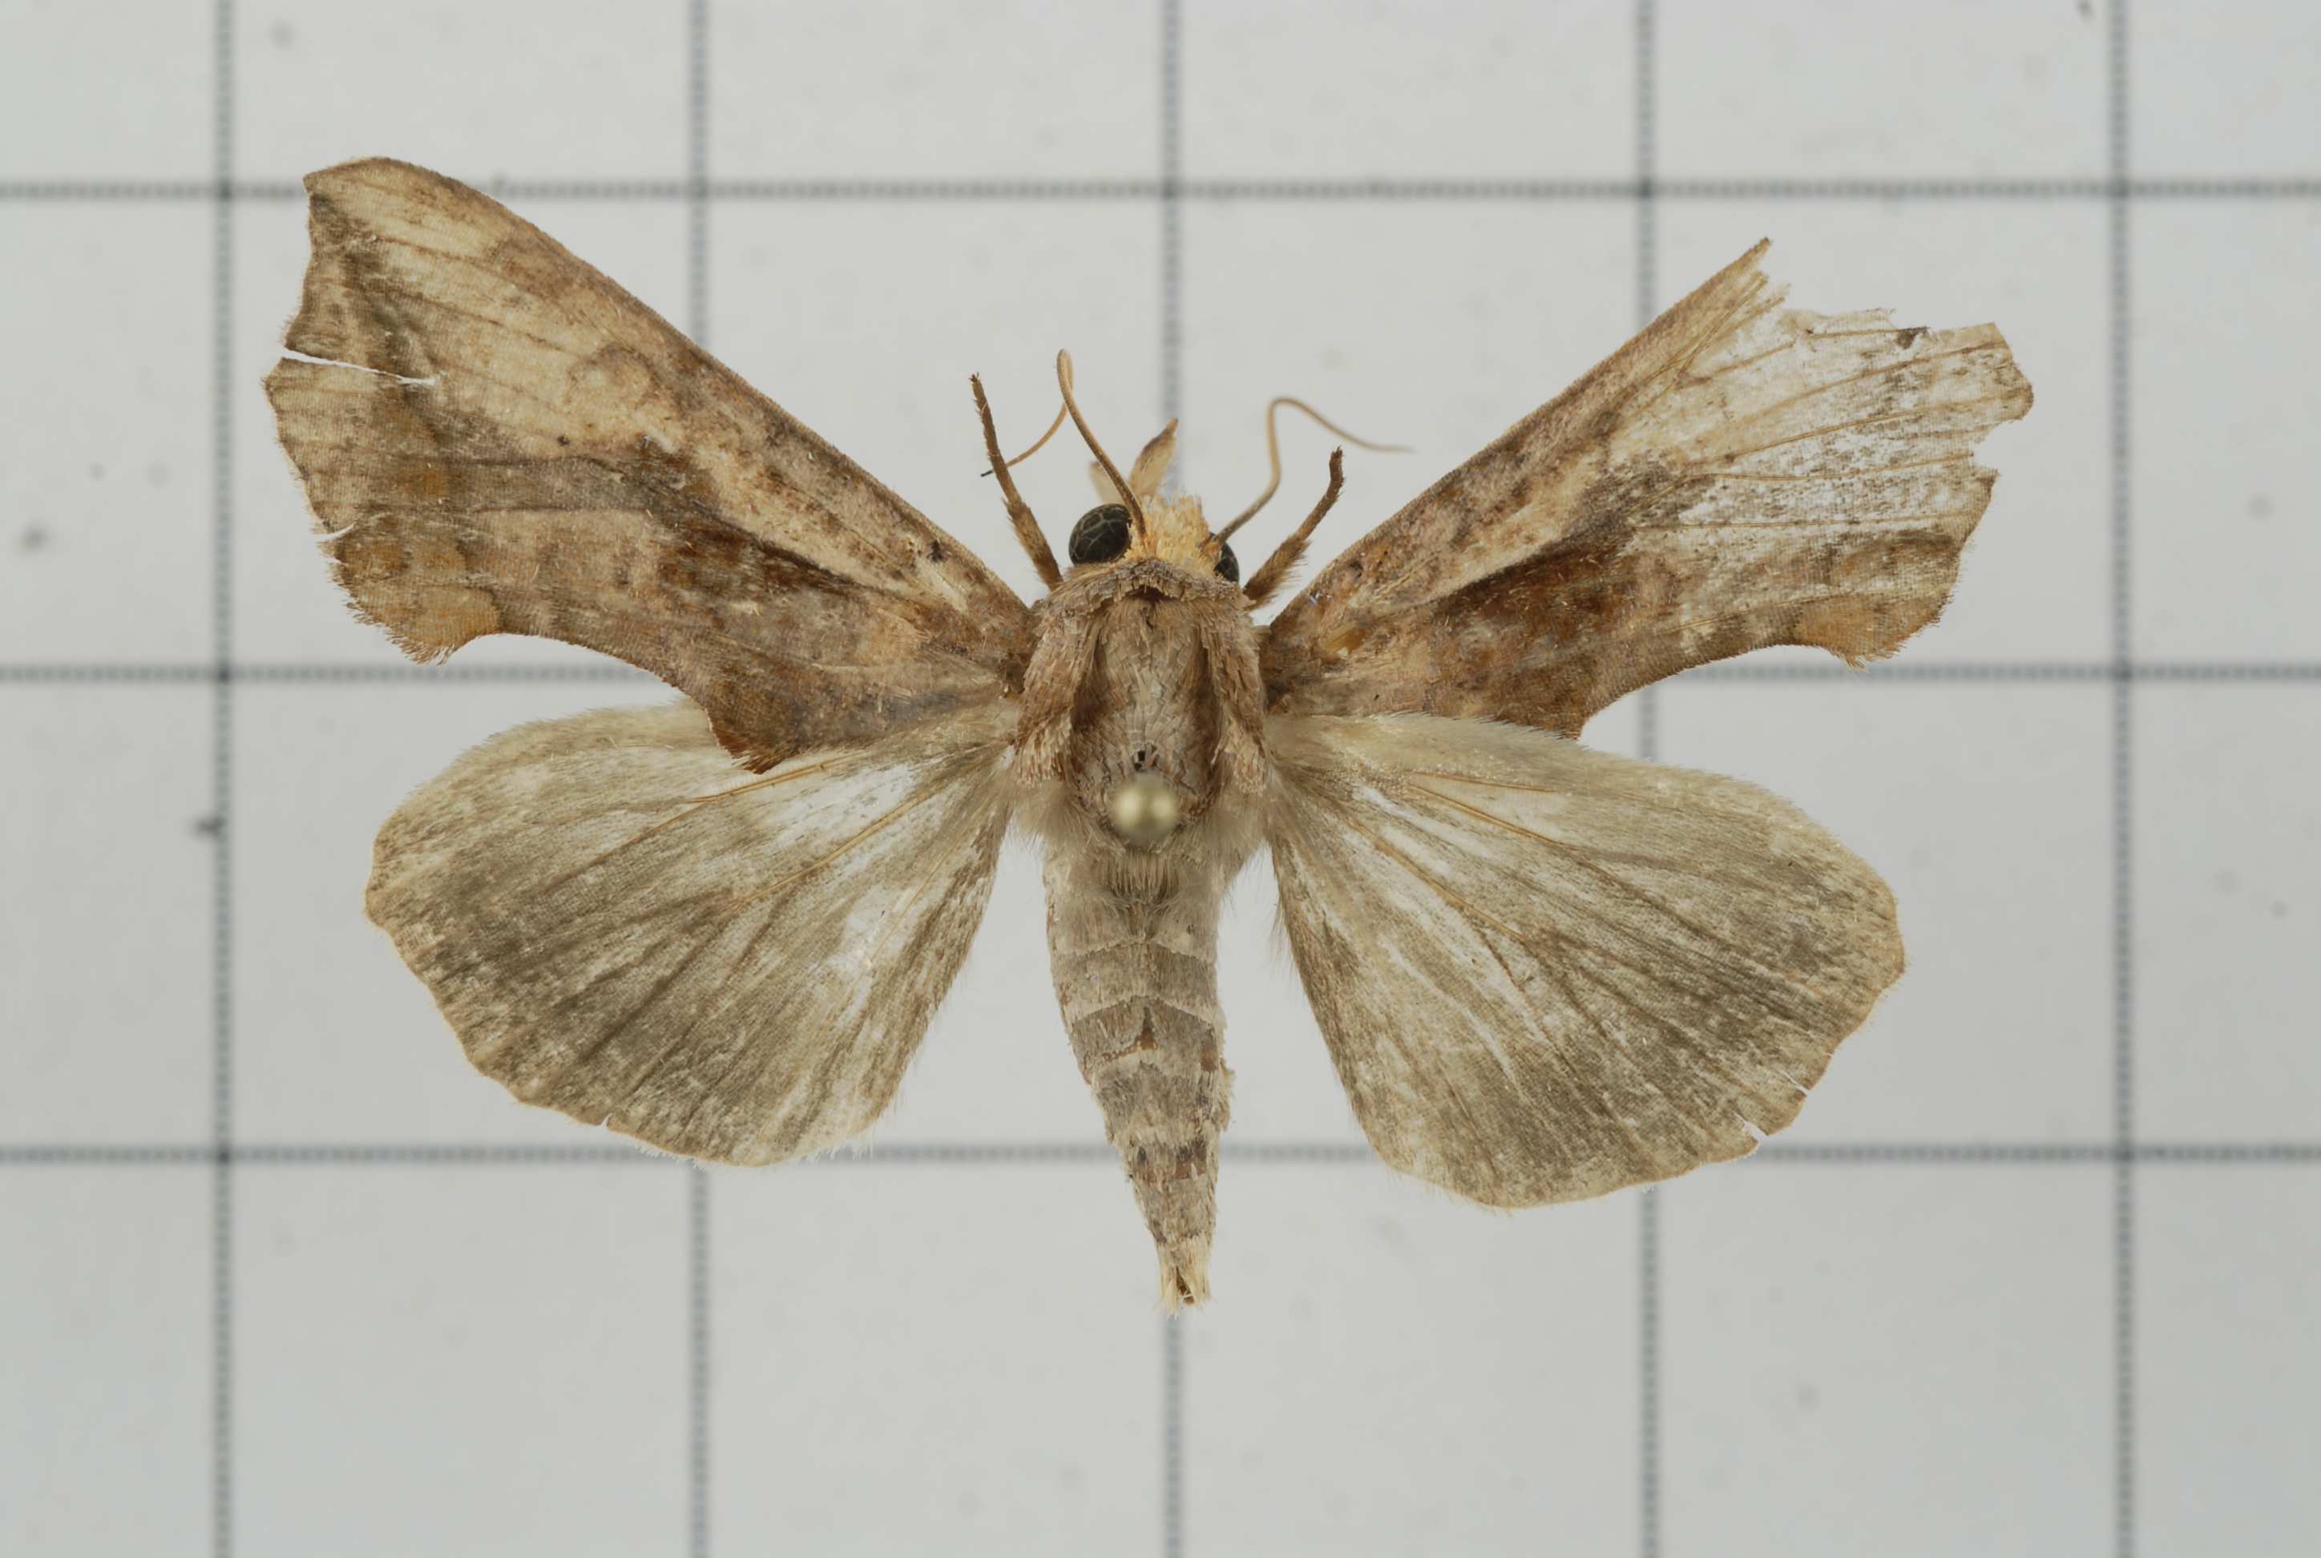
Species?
Oraesia emarginata
